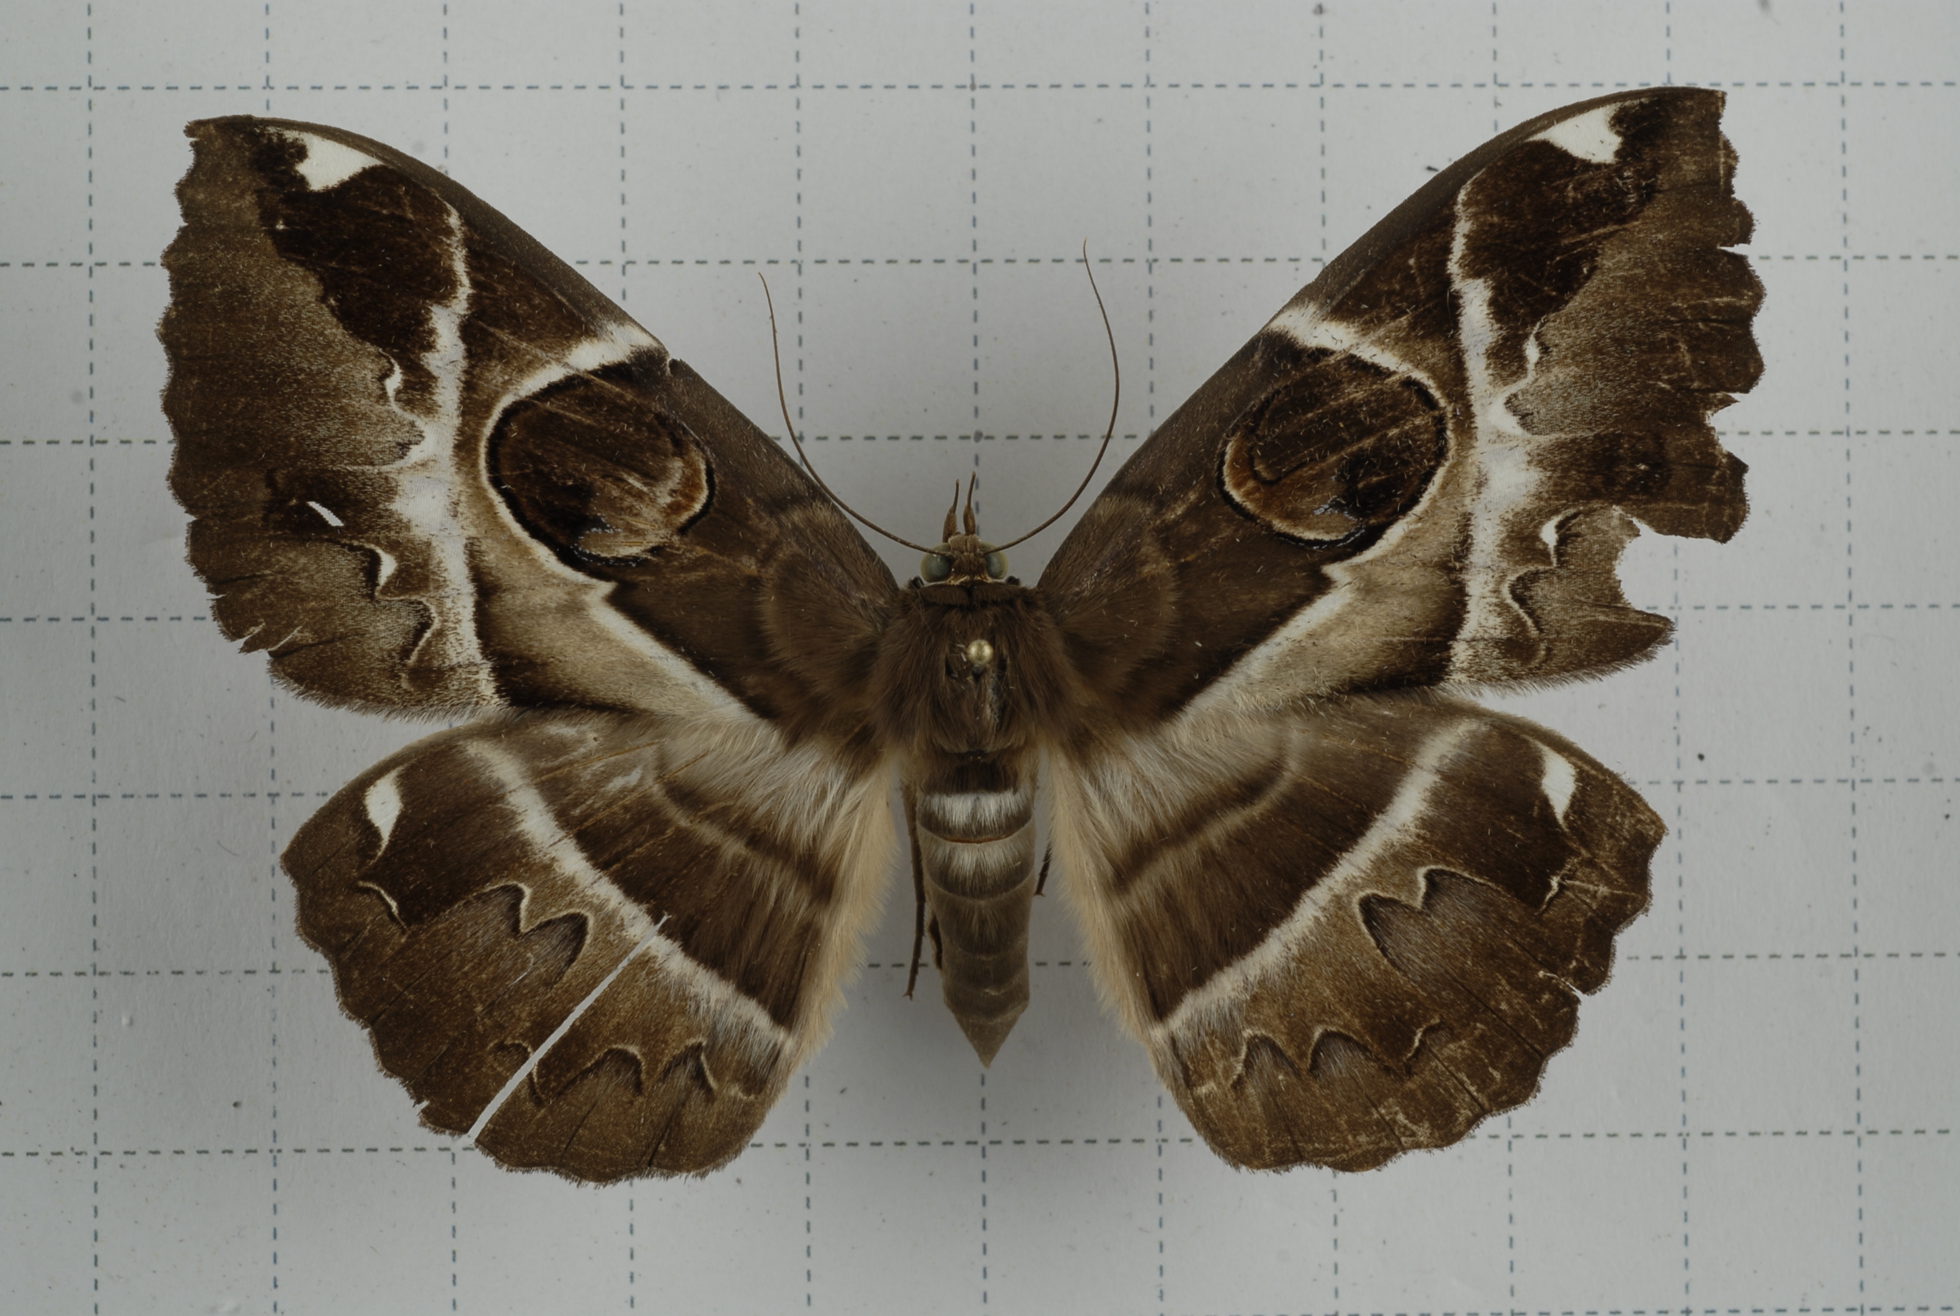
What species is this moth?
Erebus ephesperis
